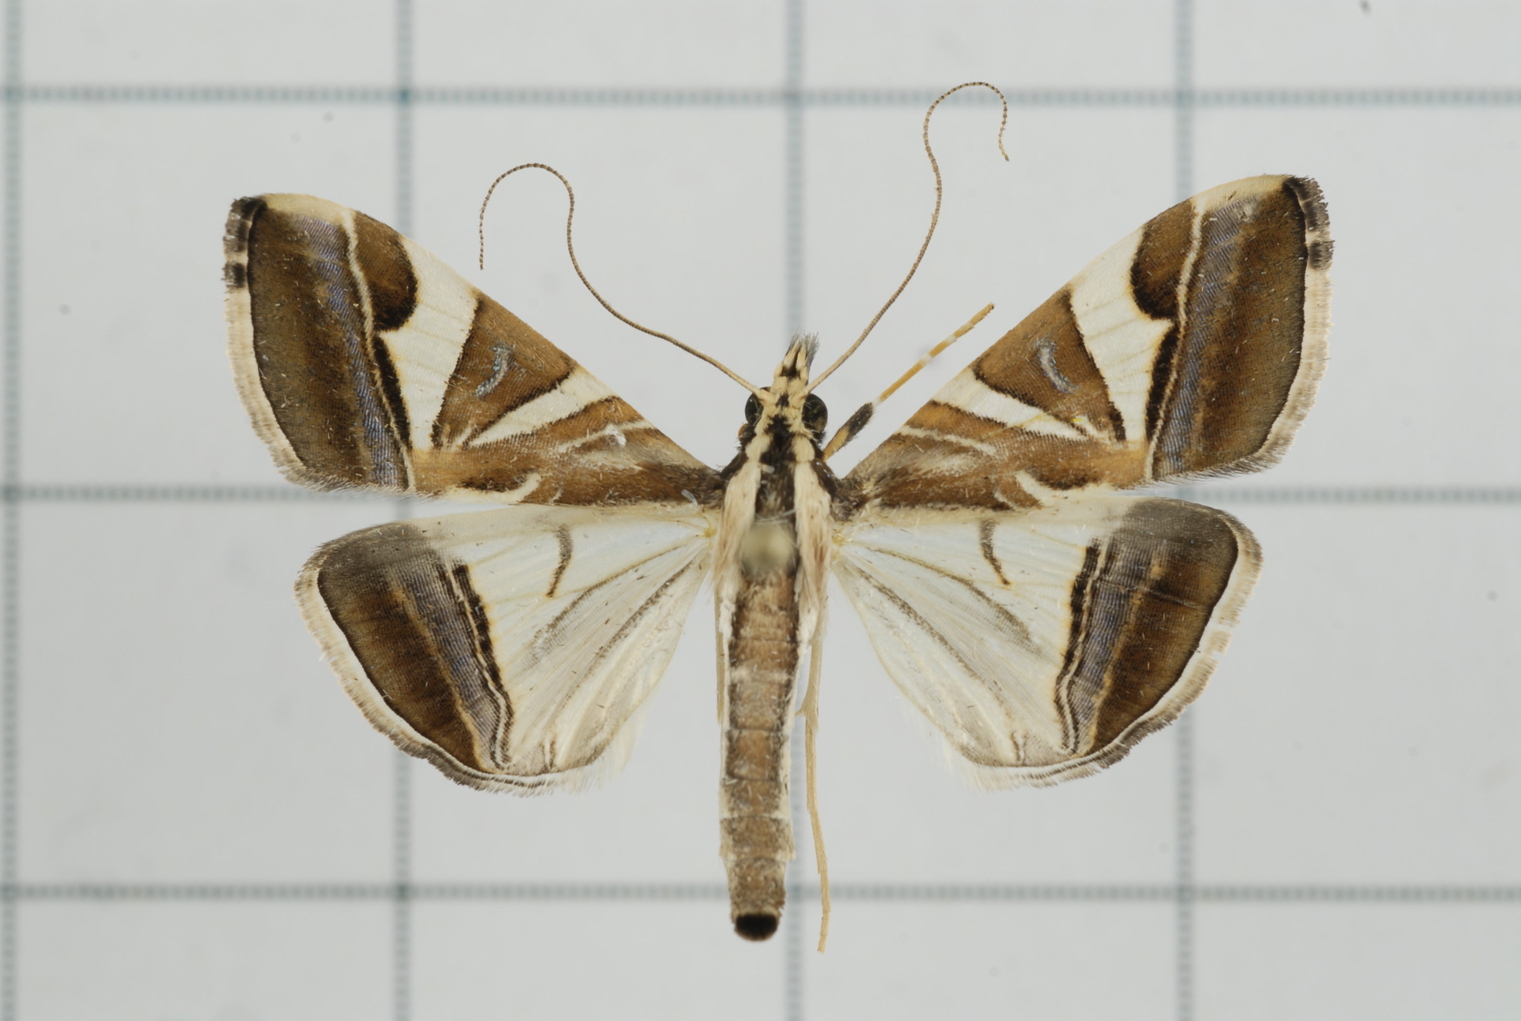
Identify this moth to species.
Agrioglypta itysalis
